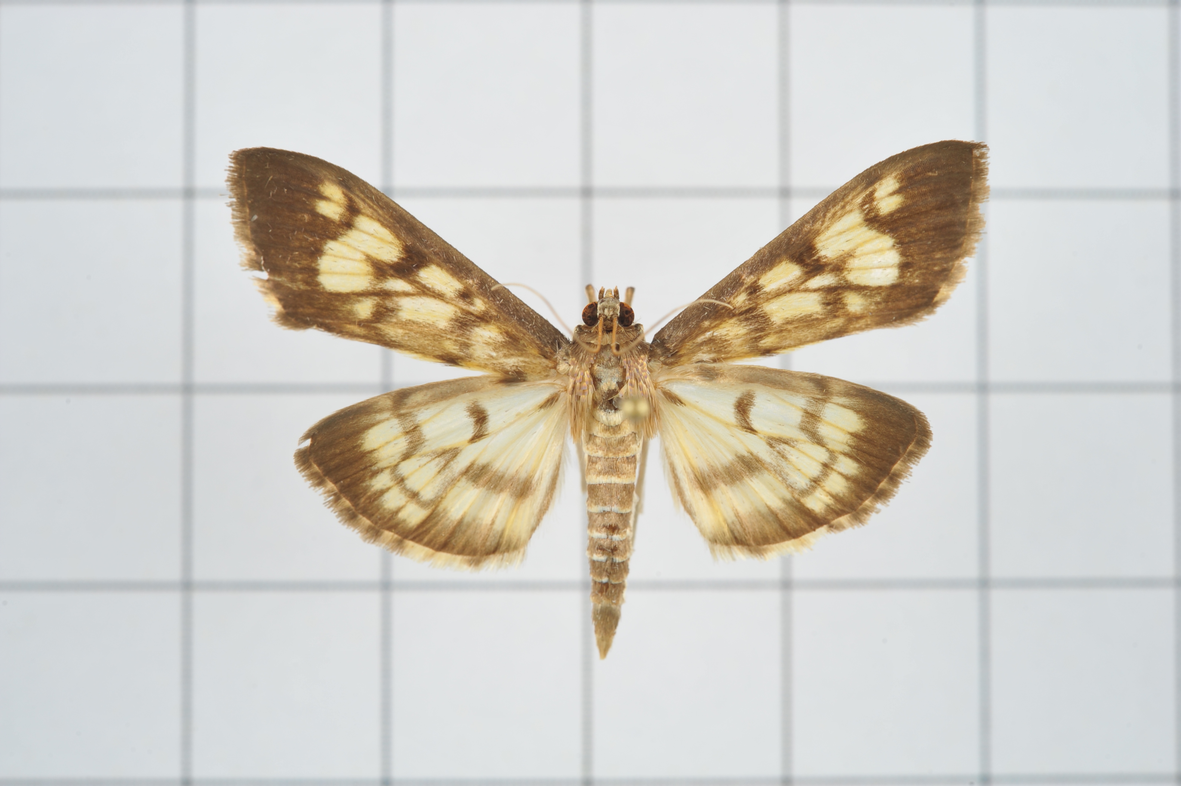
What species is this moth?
Syllepte taiwanalis
